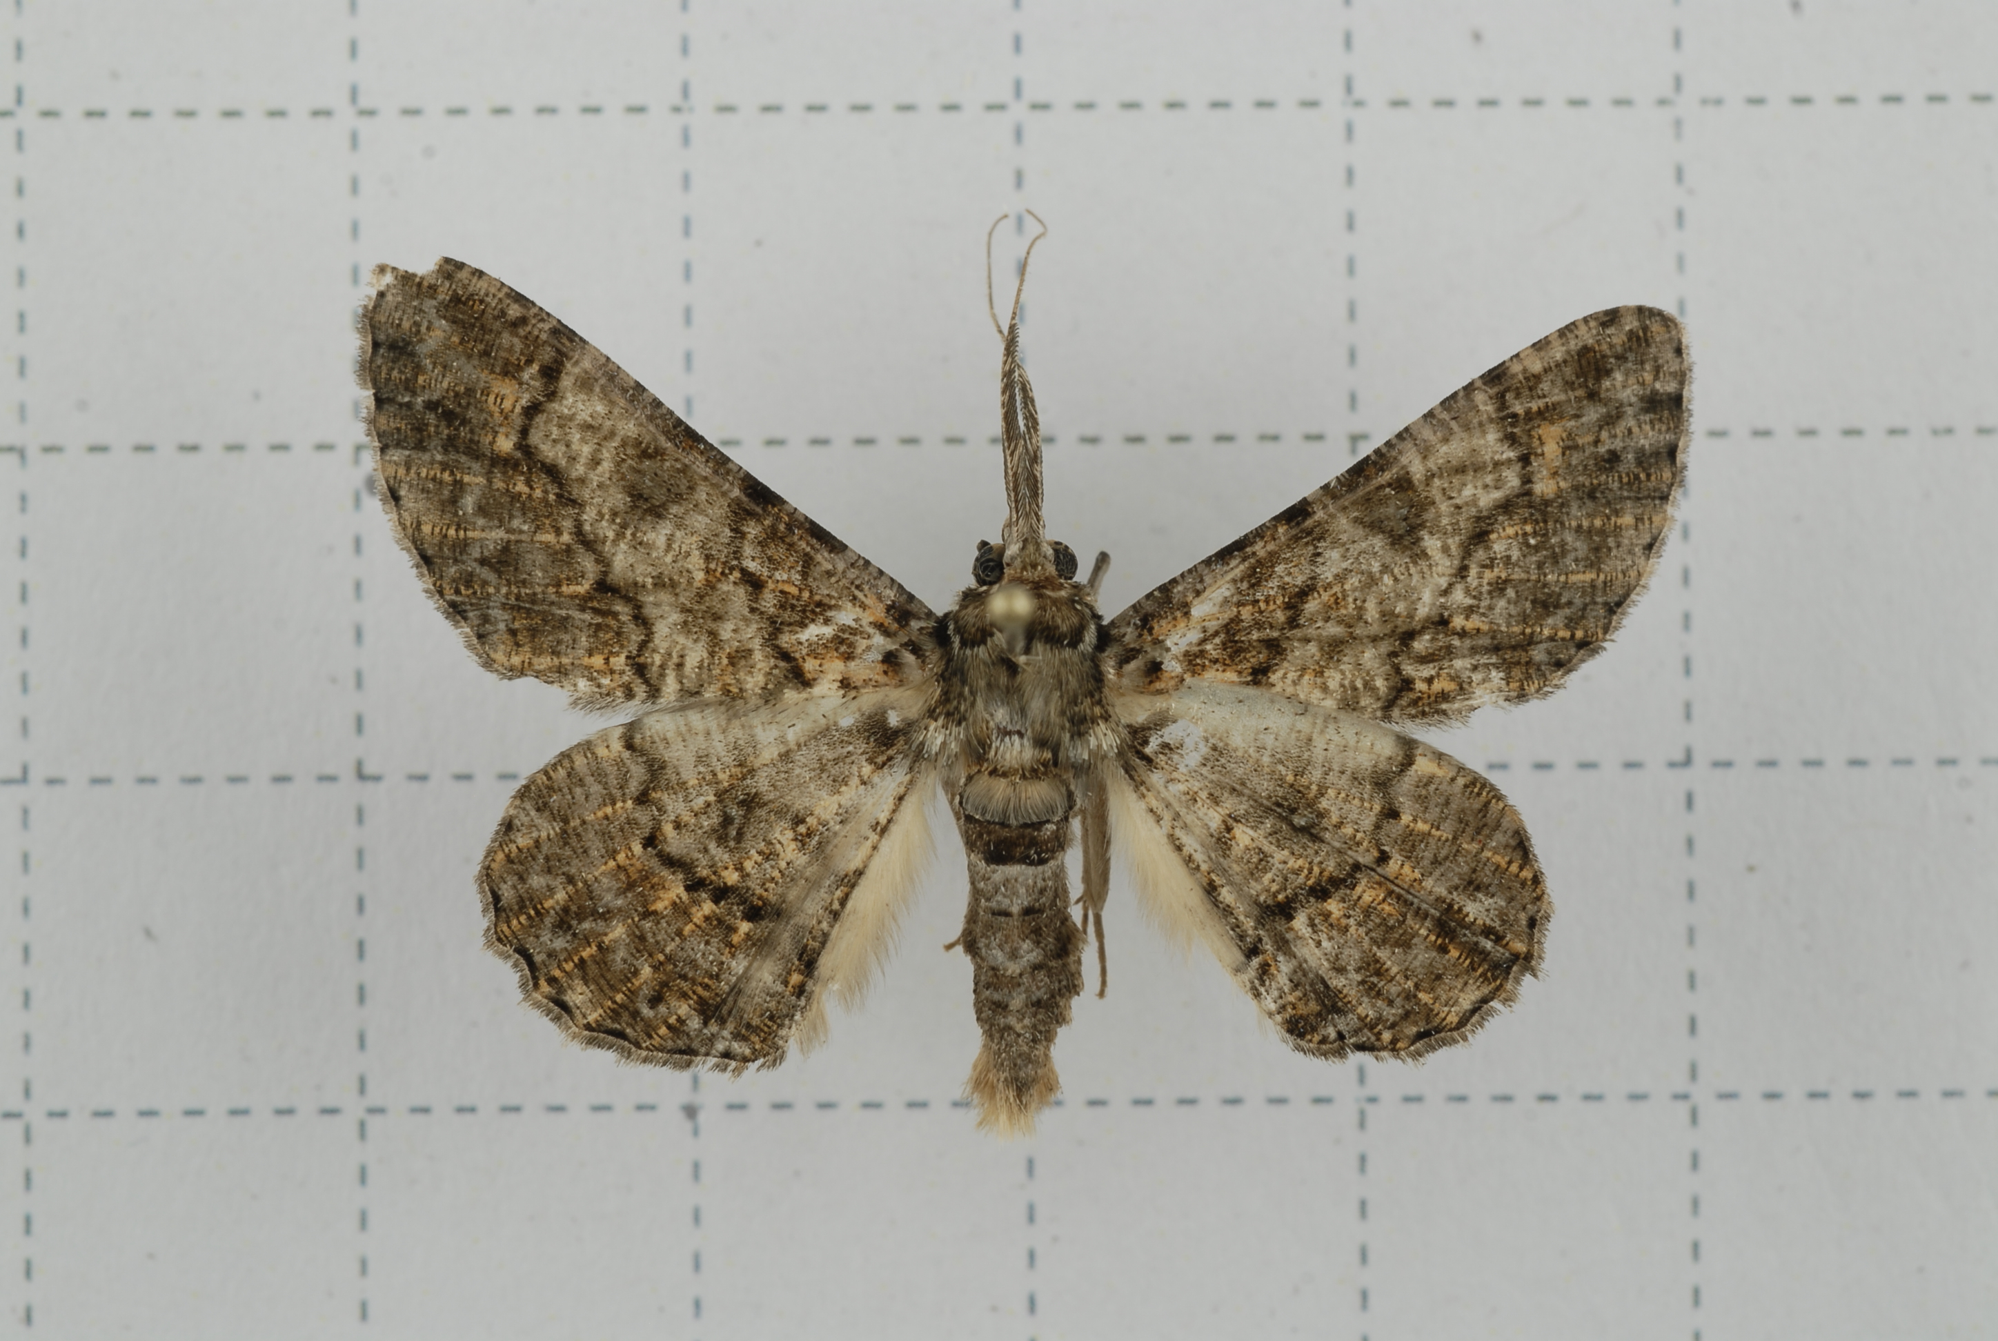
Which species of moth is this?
Cleora alienaria
